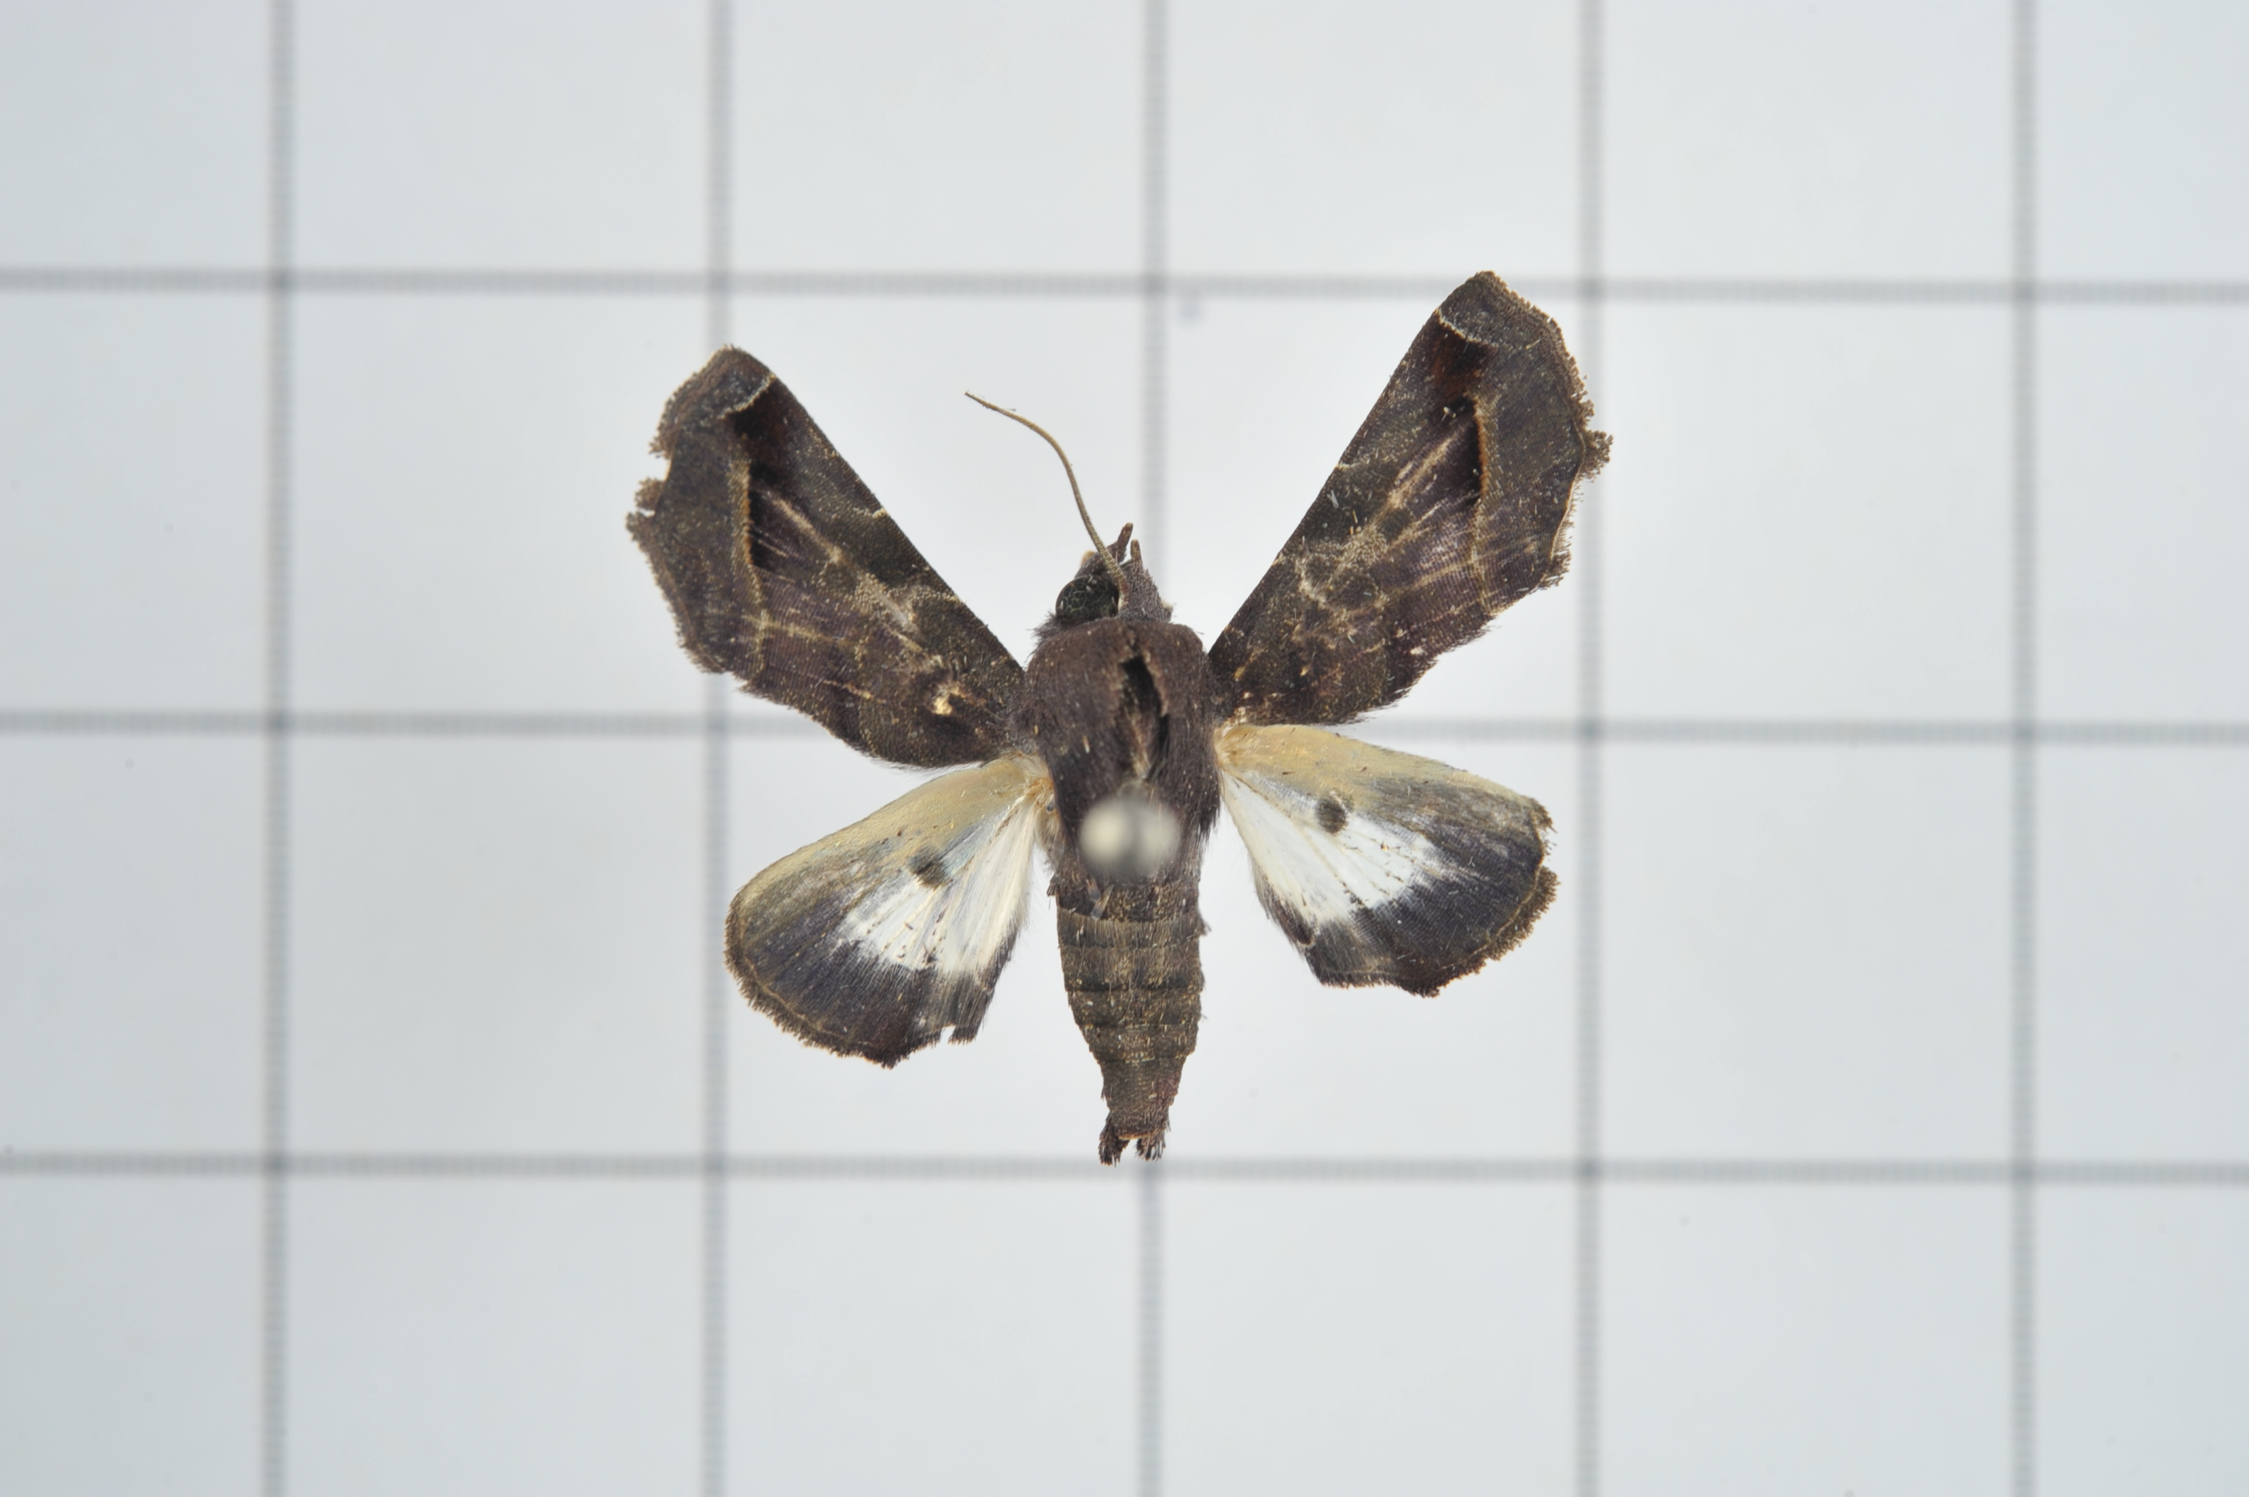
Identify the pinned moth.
Penicillaria jocosatrix
